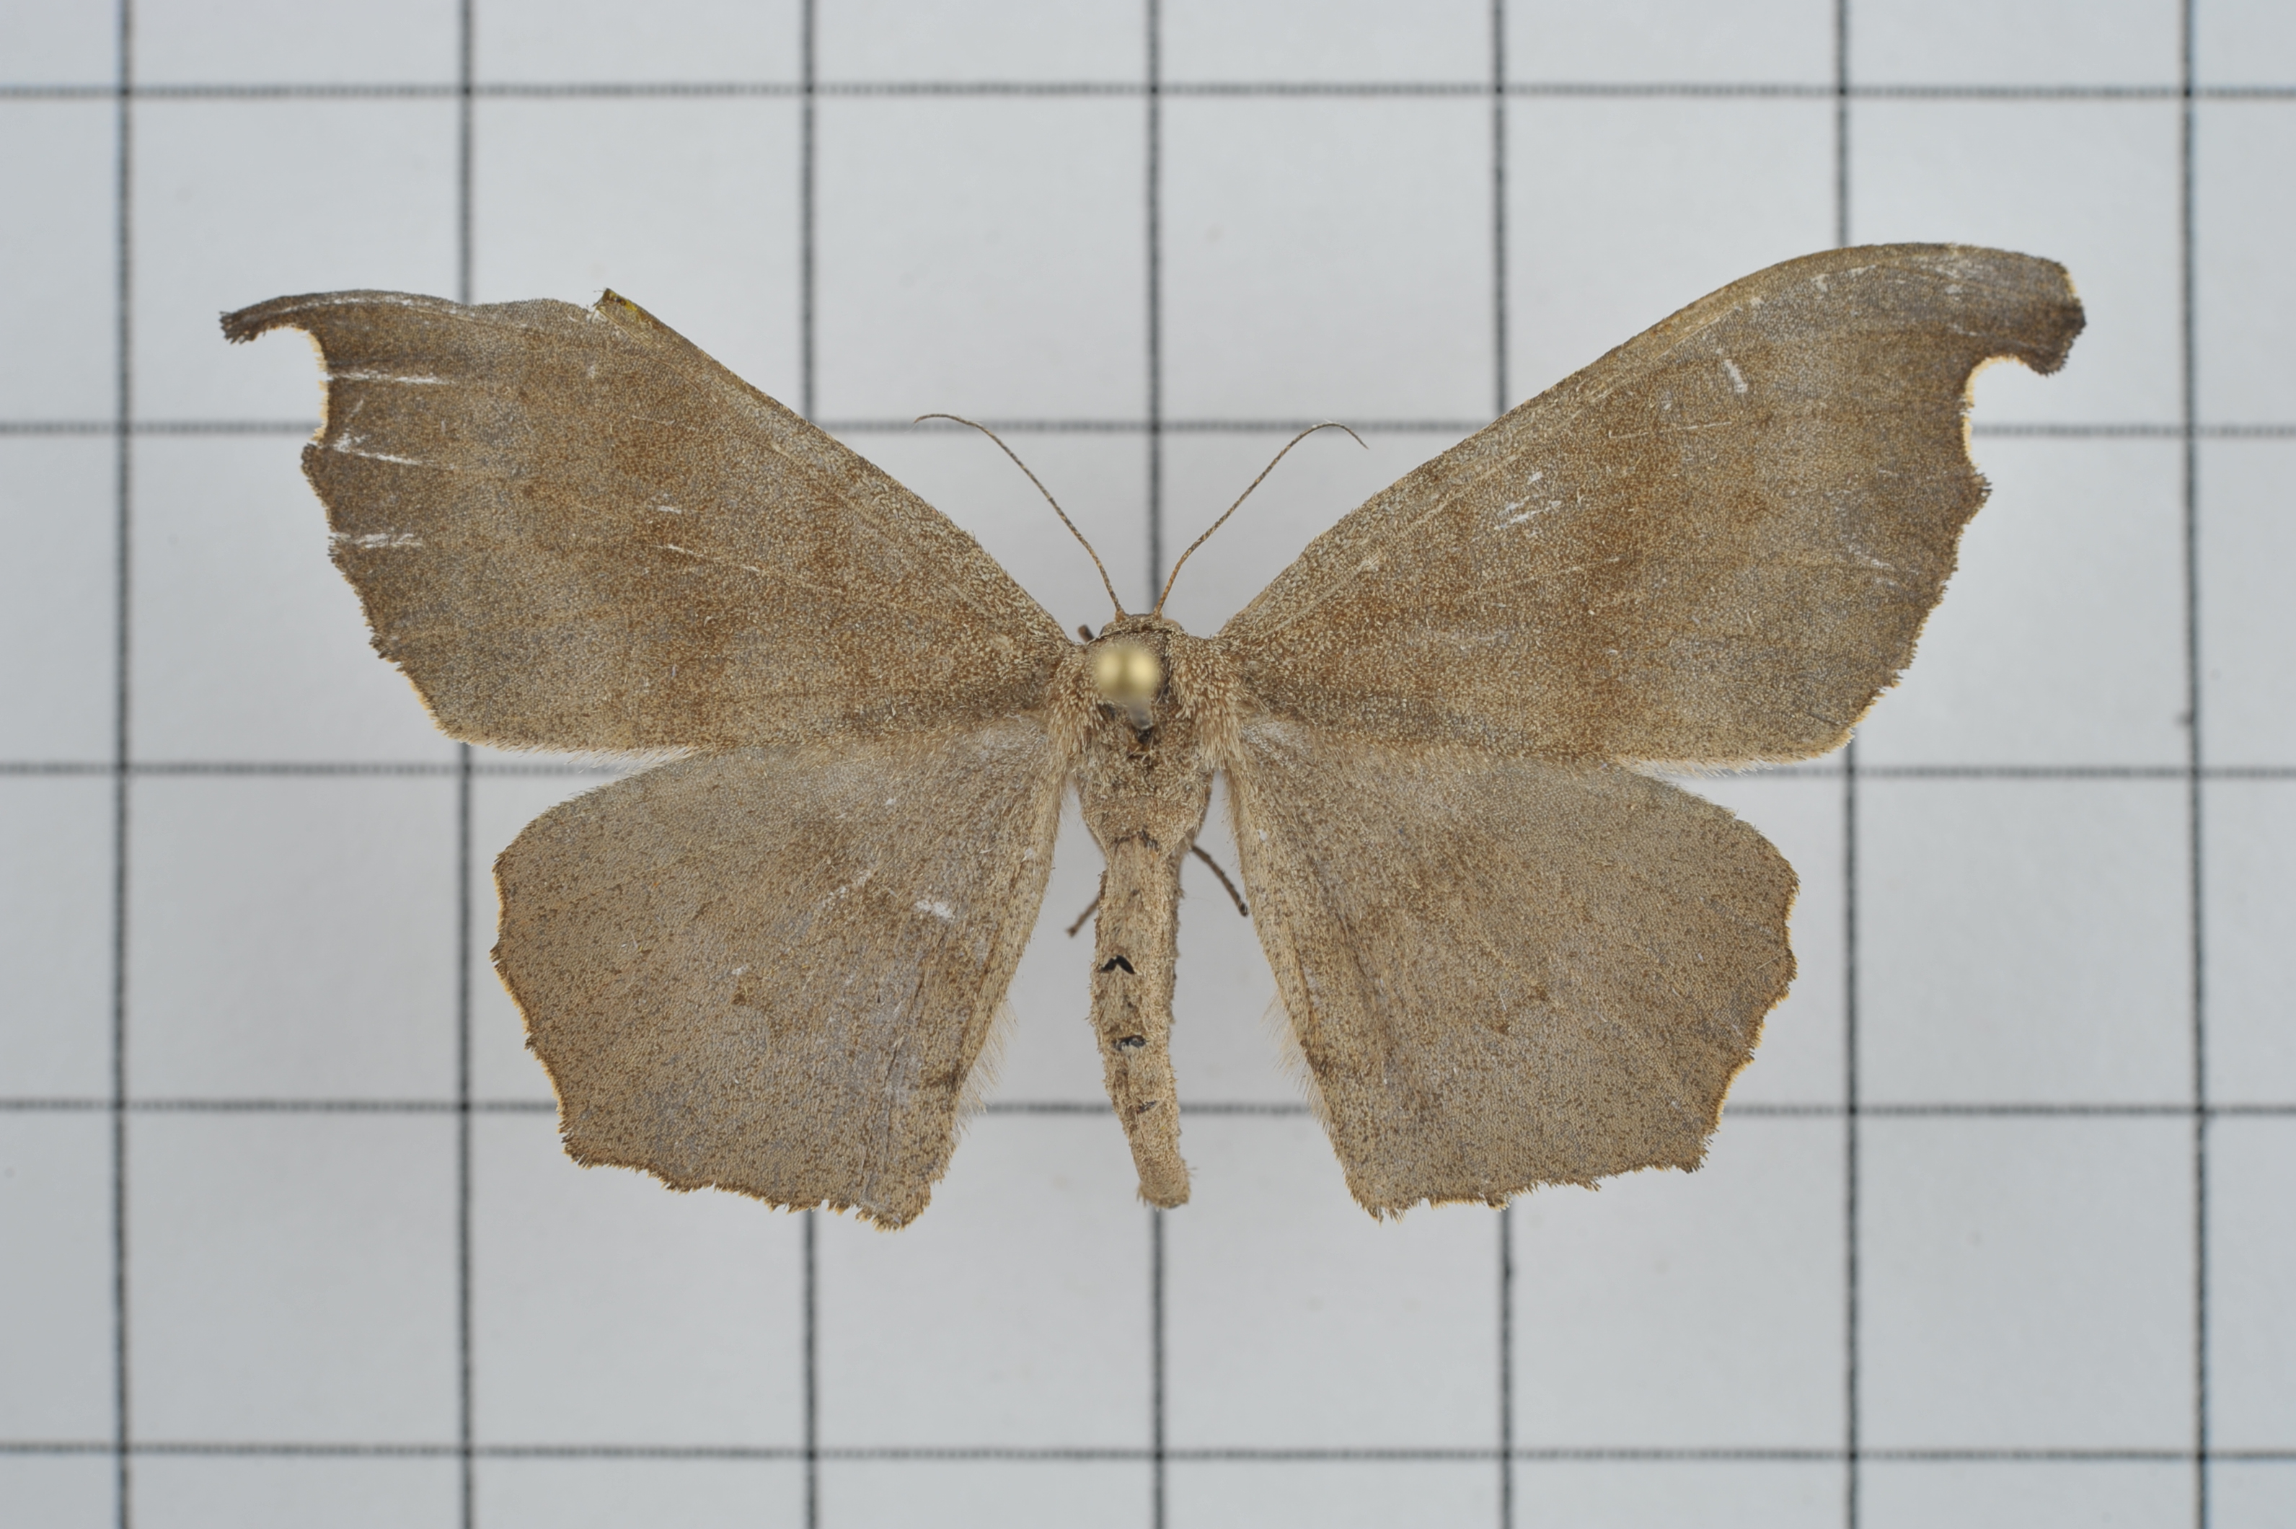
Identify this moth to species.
Hyposidra talaca talaca
